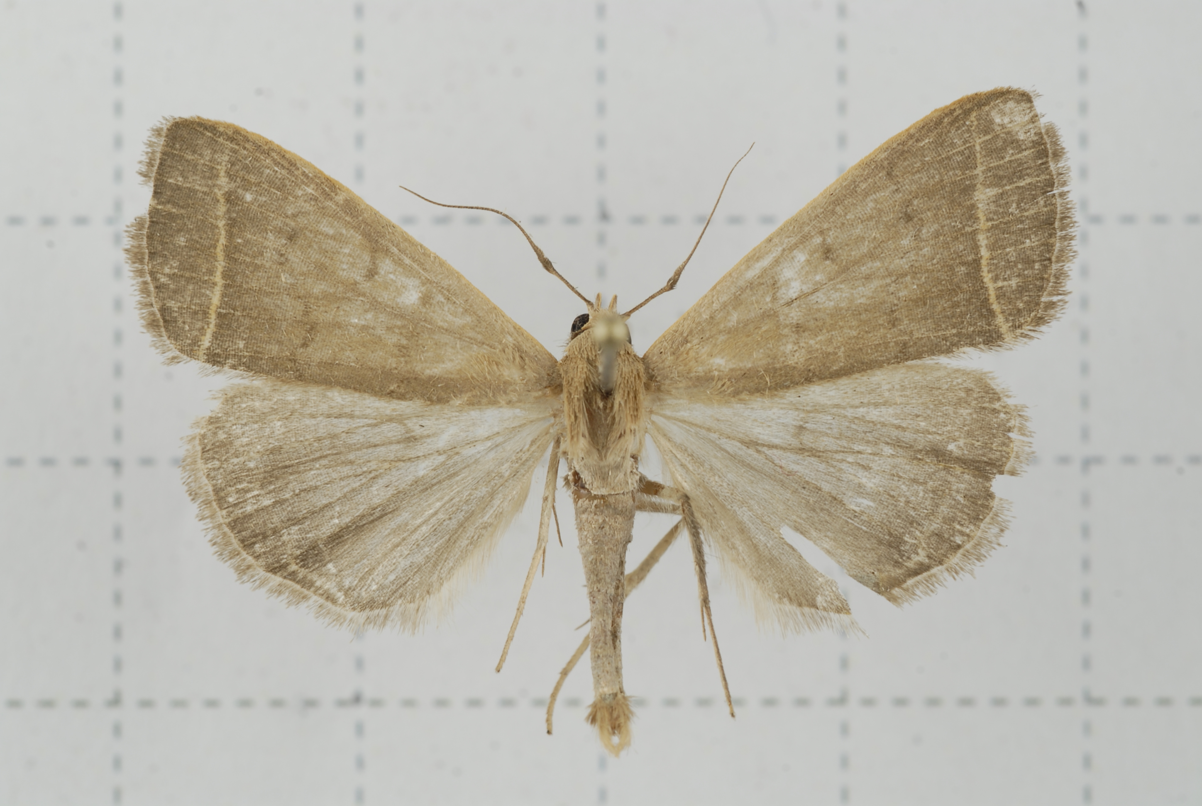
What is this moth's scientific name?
Simplicia niphona
